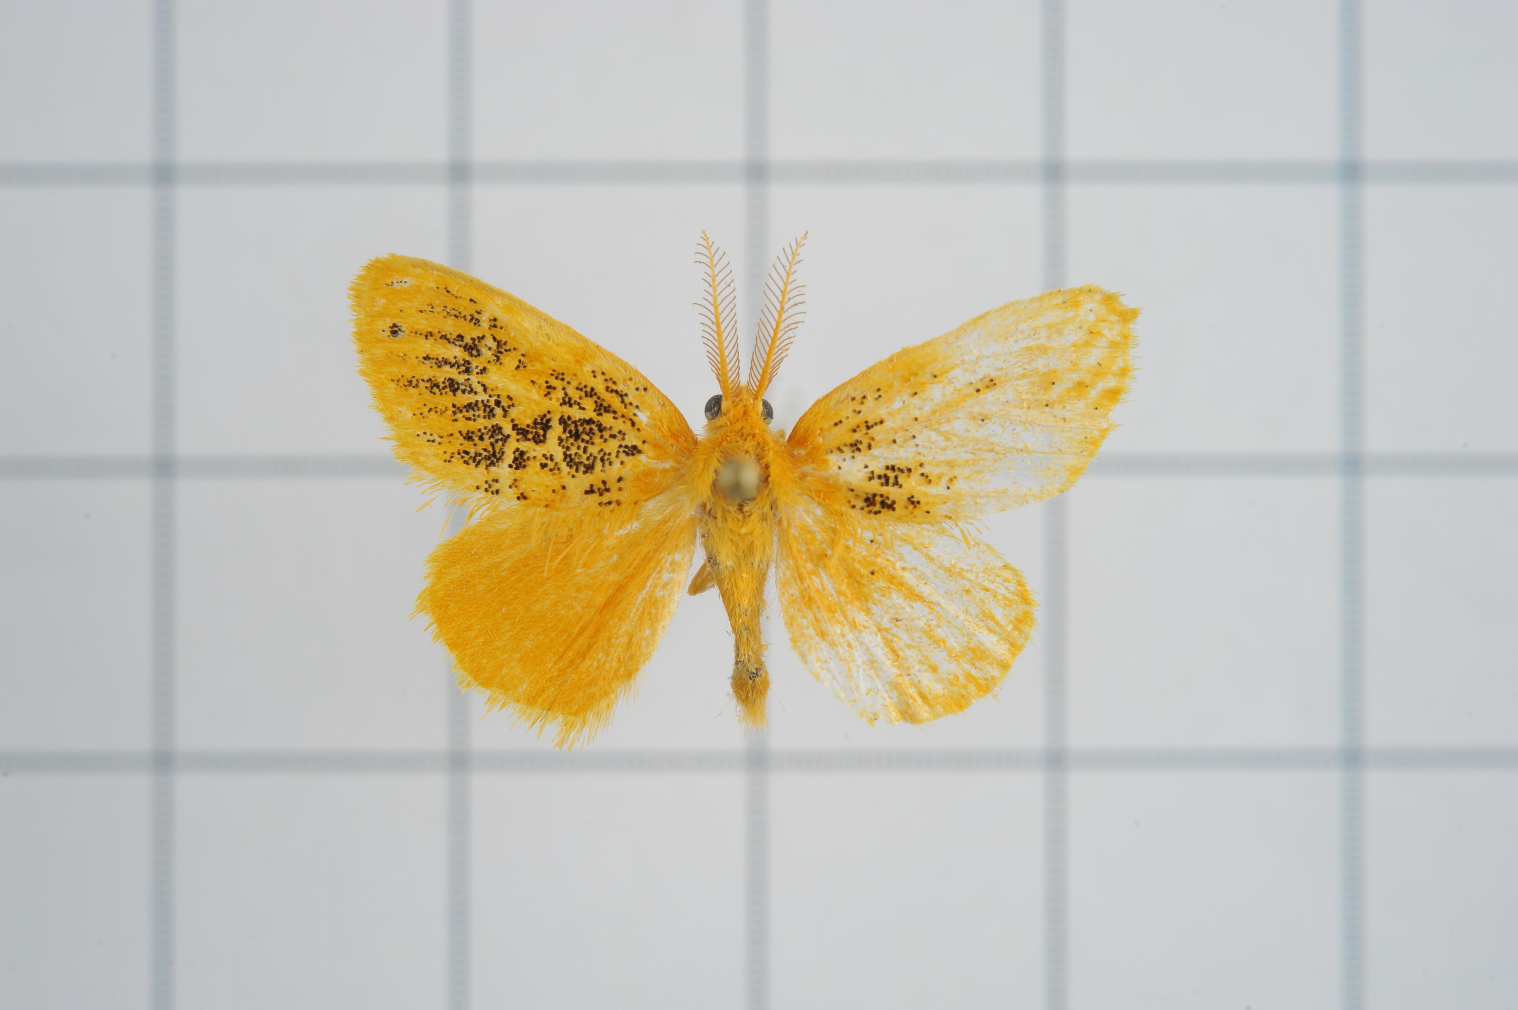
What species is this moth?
Euproctis striata
